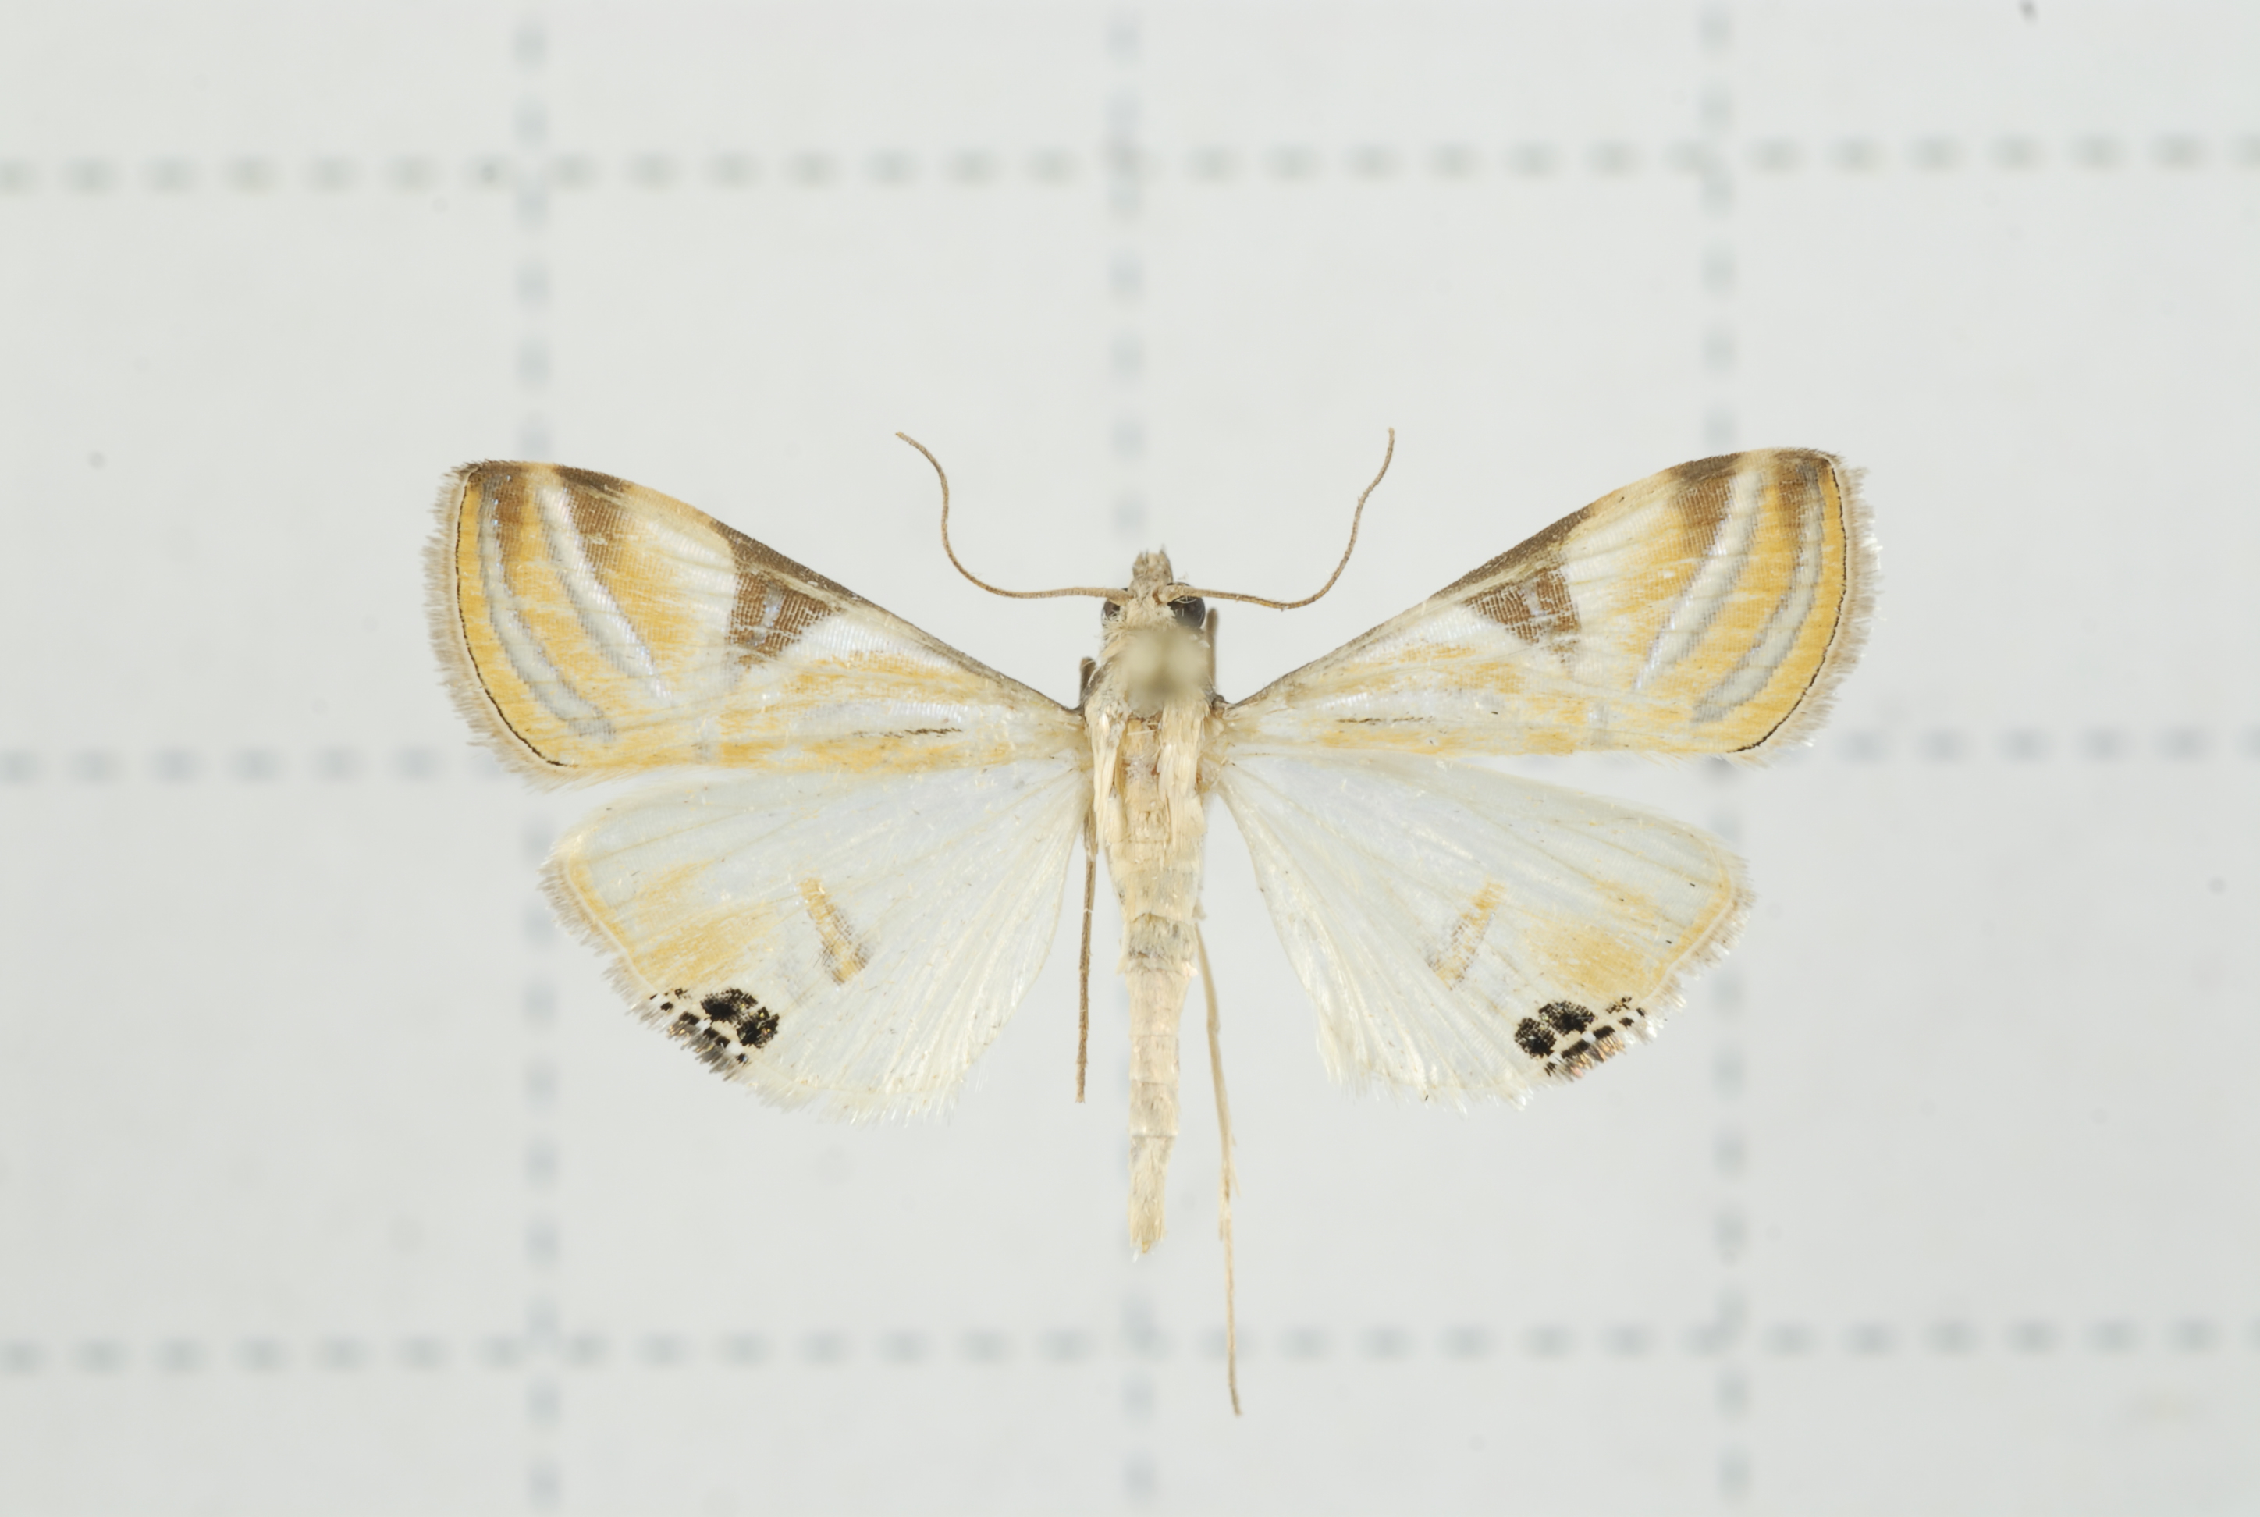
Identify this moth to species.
Talanga sexpunctalis
